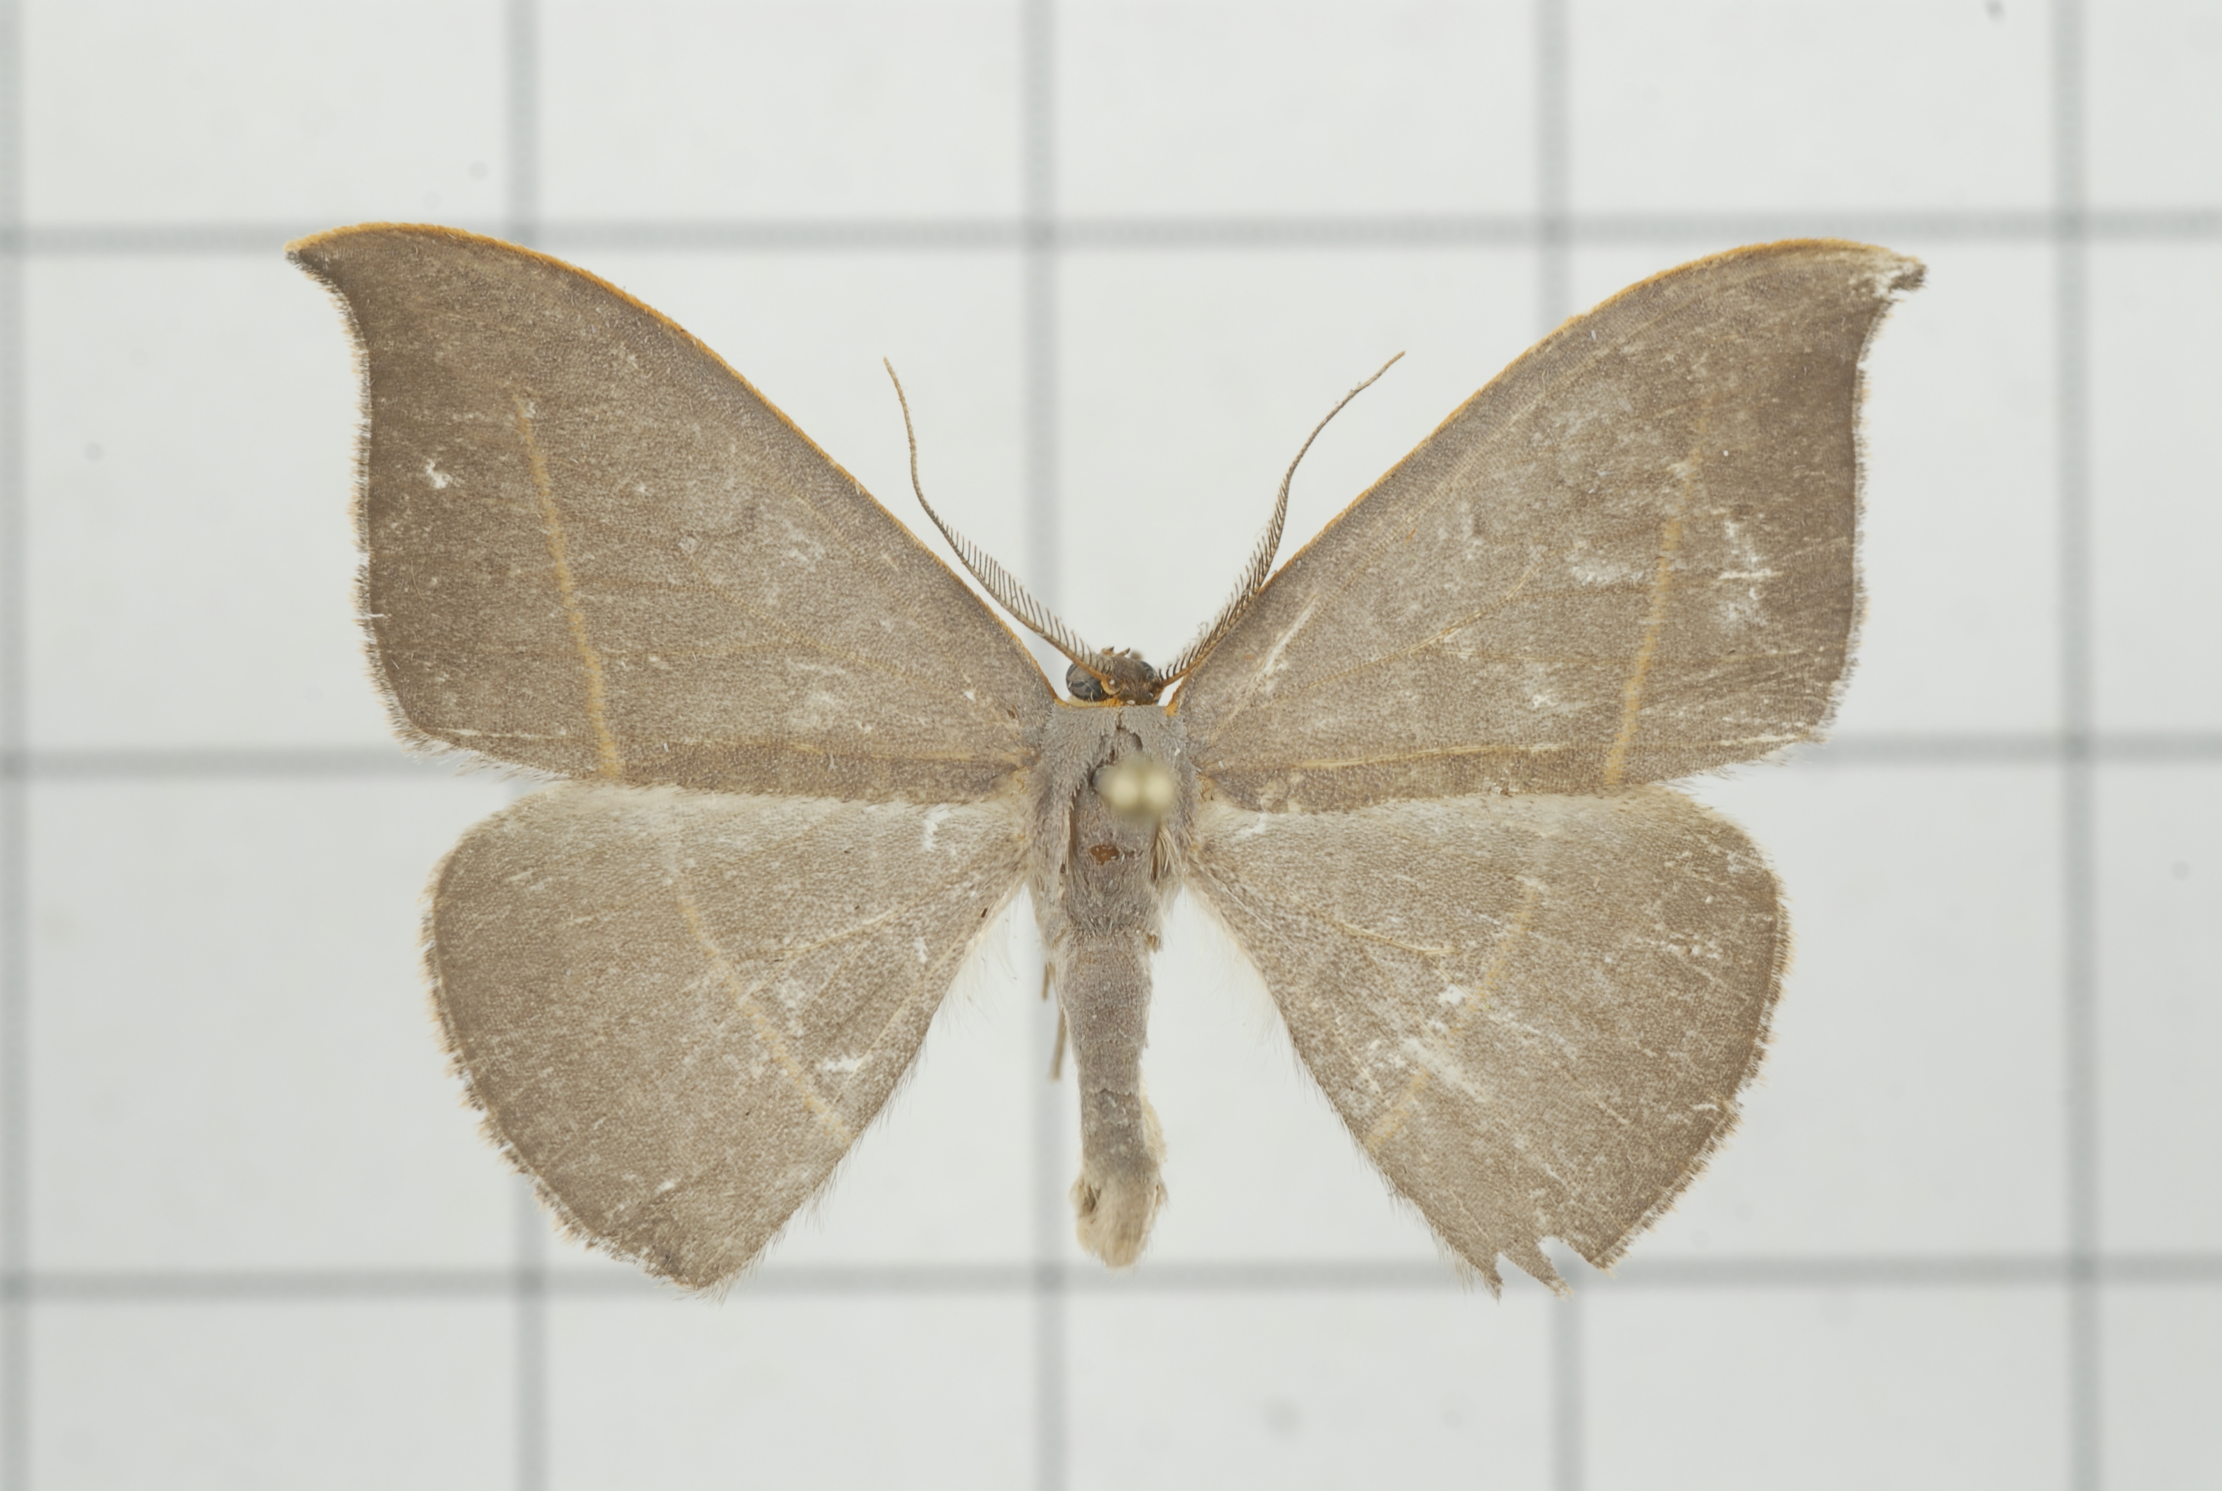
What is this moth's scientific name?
Microblepsis violacea
